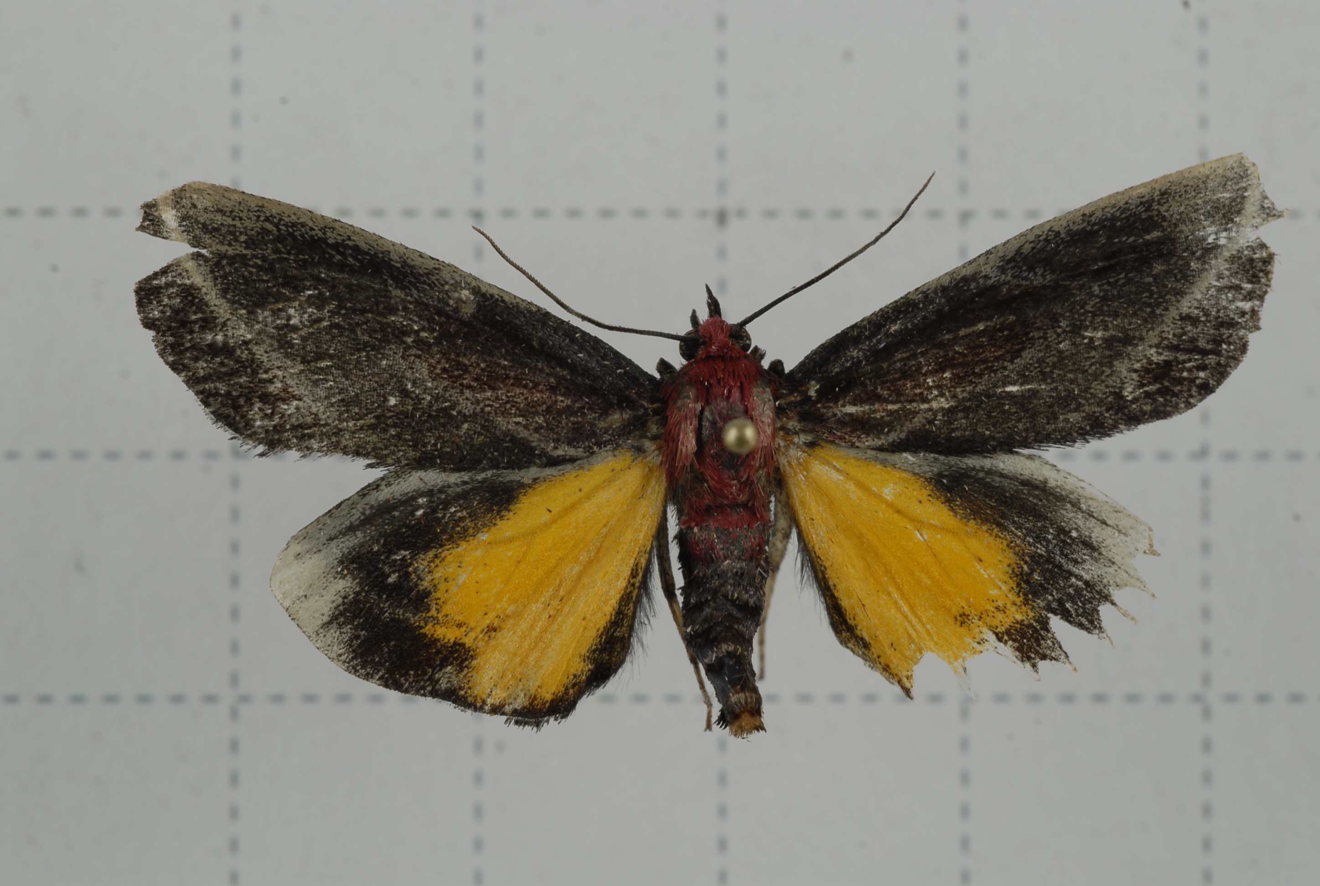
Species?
Toccolosida rubriceps
